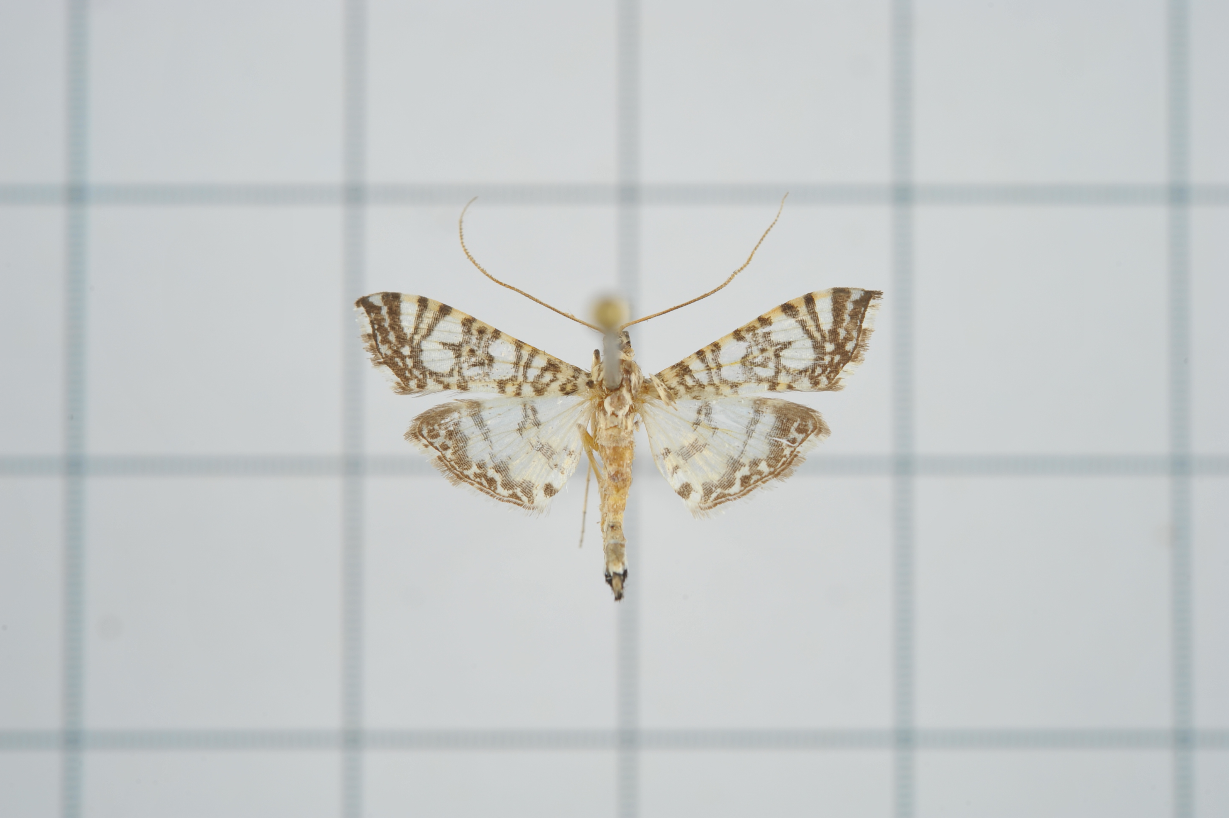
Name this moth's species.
Chabulina onychinalis
